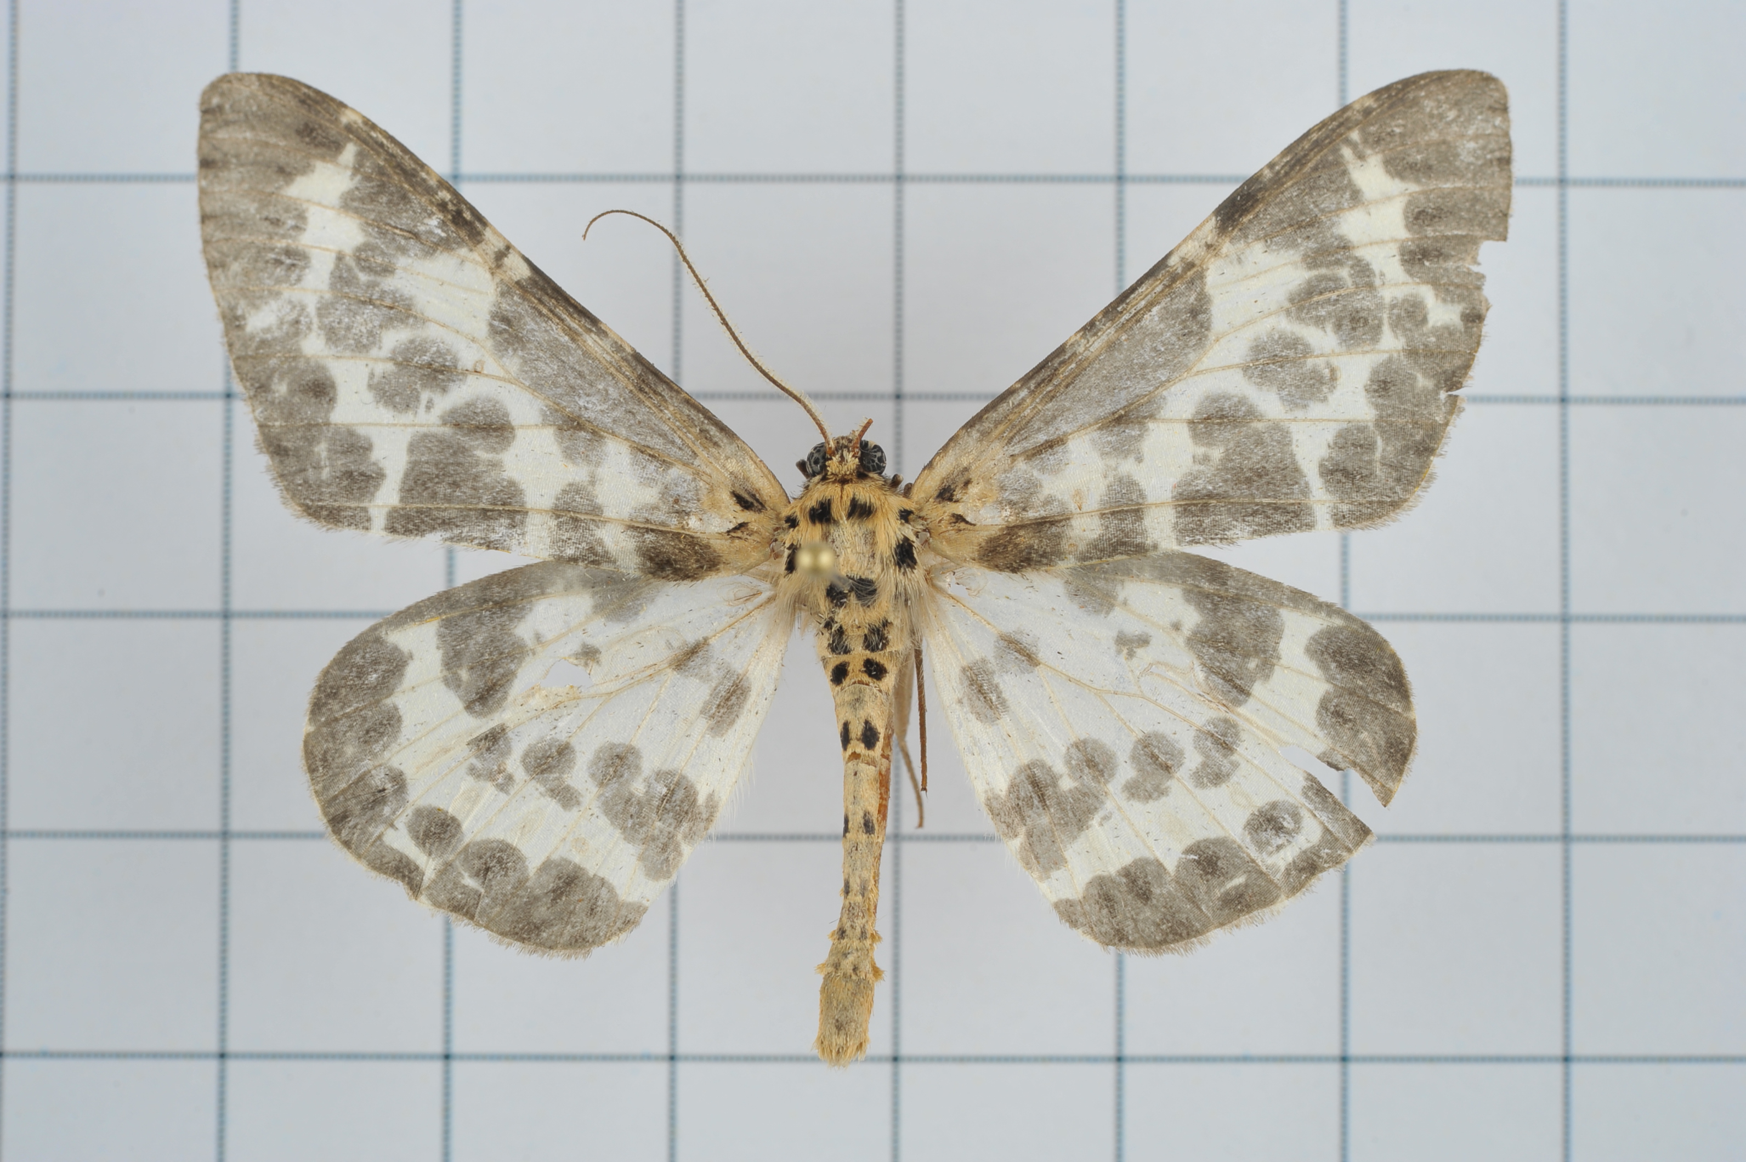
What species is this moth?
Percnia luridaria nominoneura
